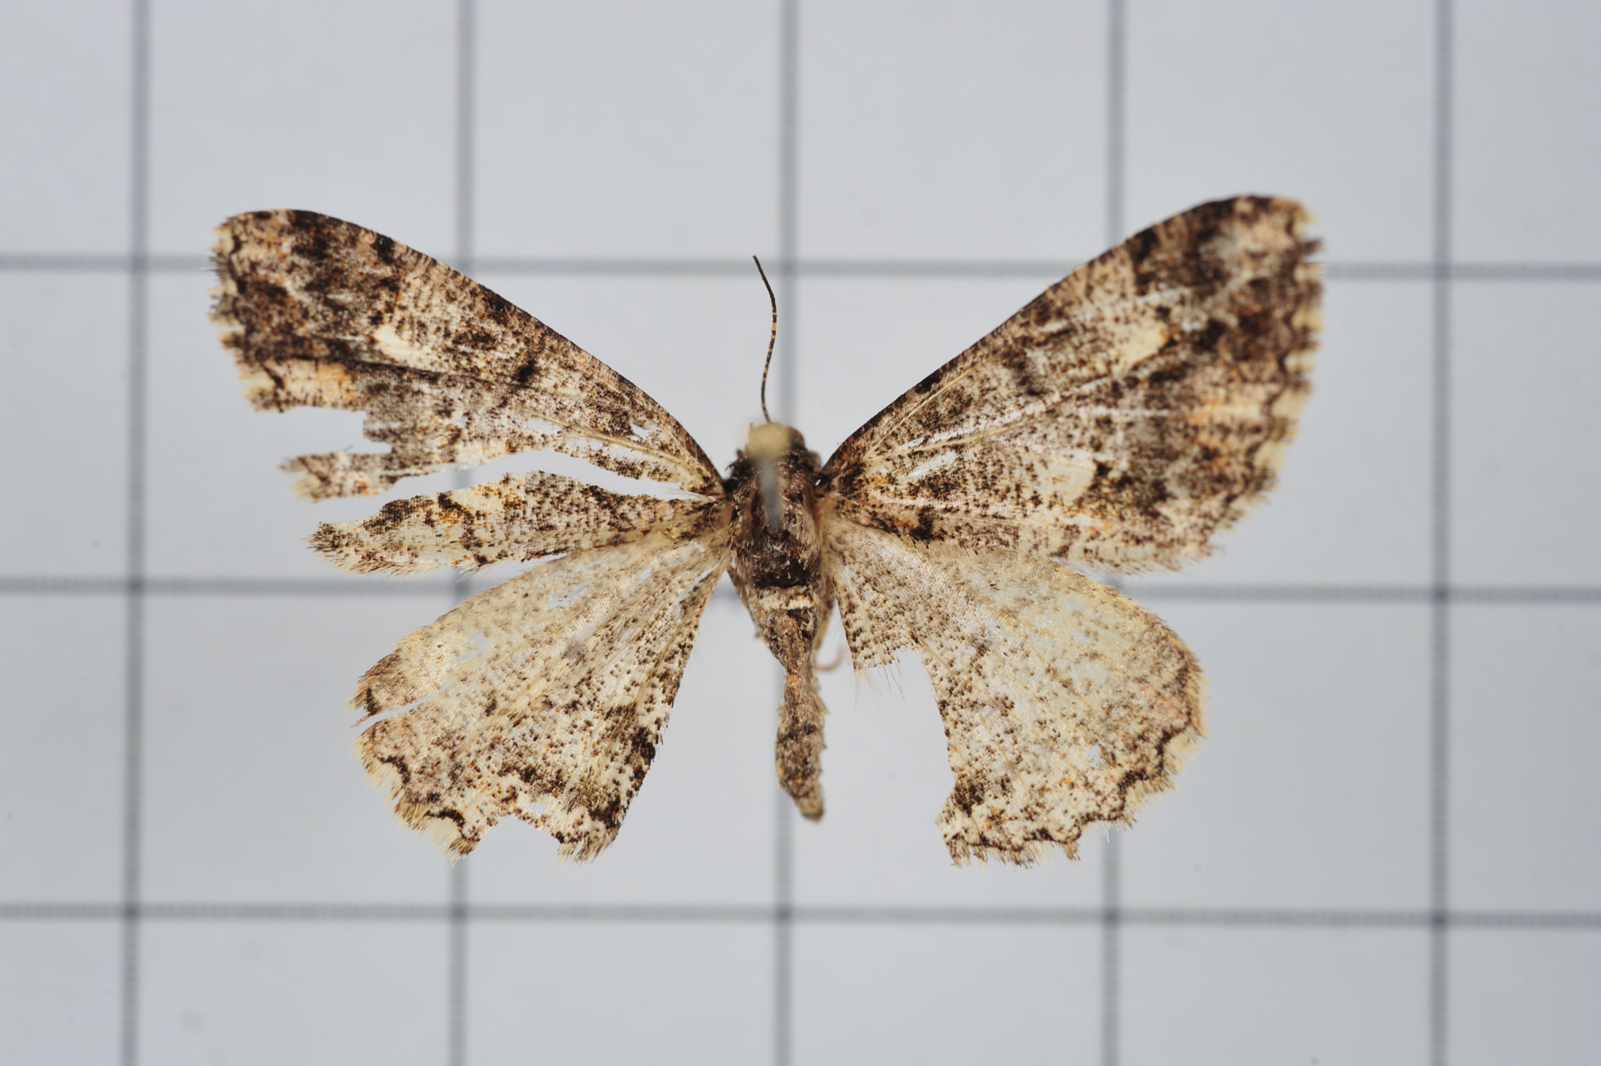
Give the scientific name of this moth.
Alcis taiwanovariegata
